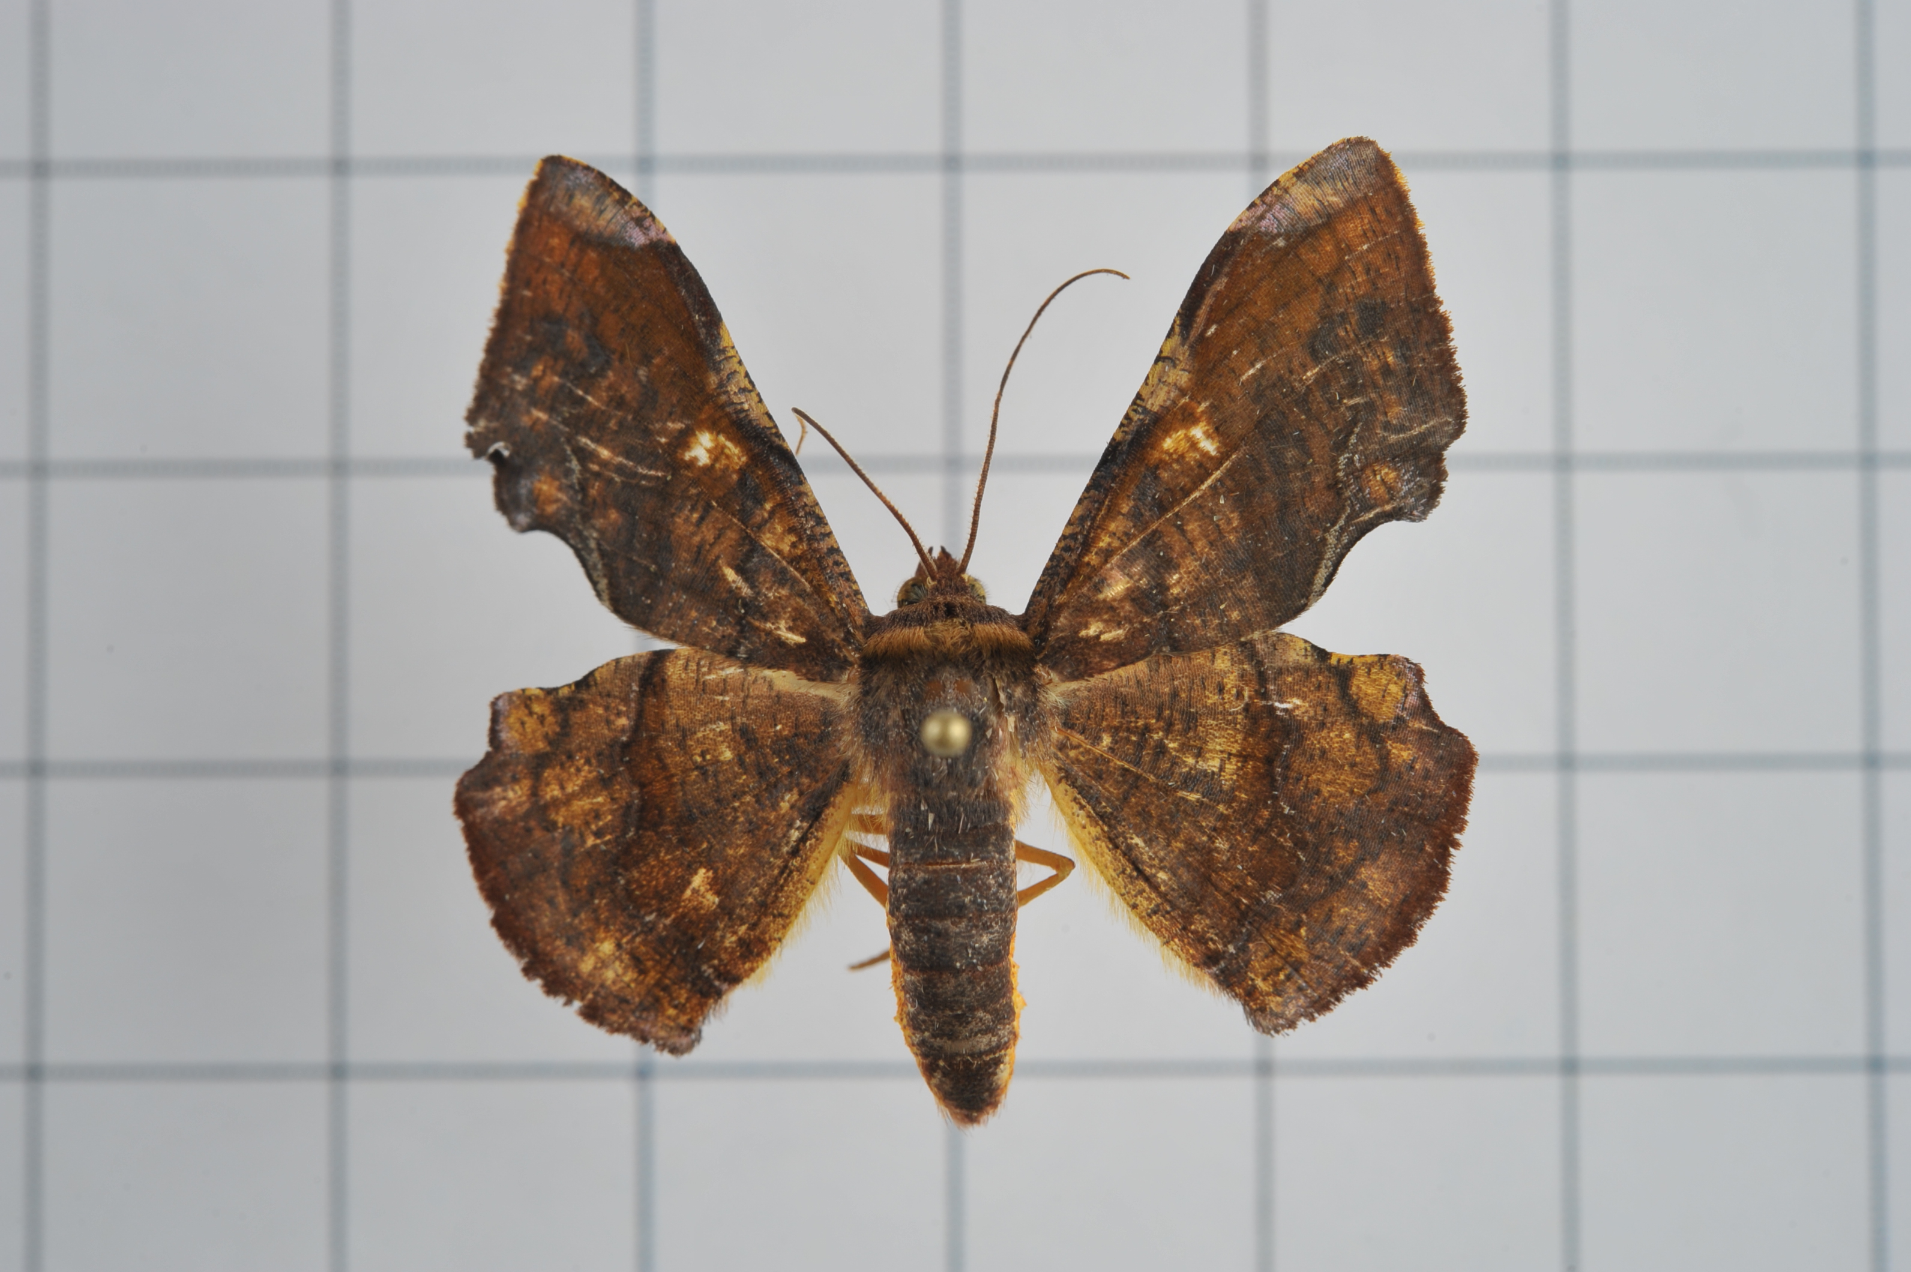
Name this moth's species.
Fascellina chromataria
